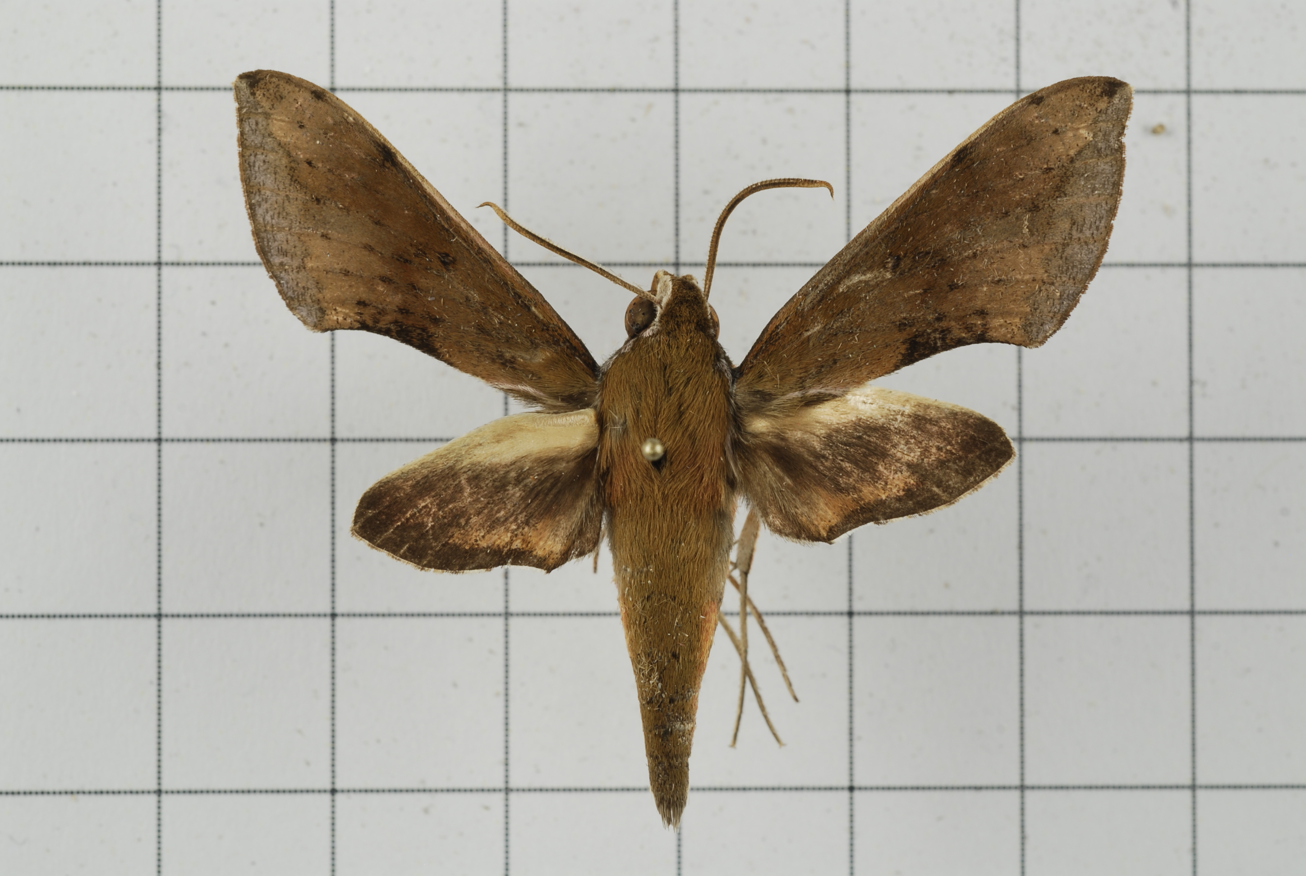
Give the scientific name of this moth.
Rhagastis castor formosana
